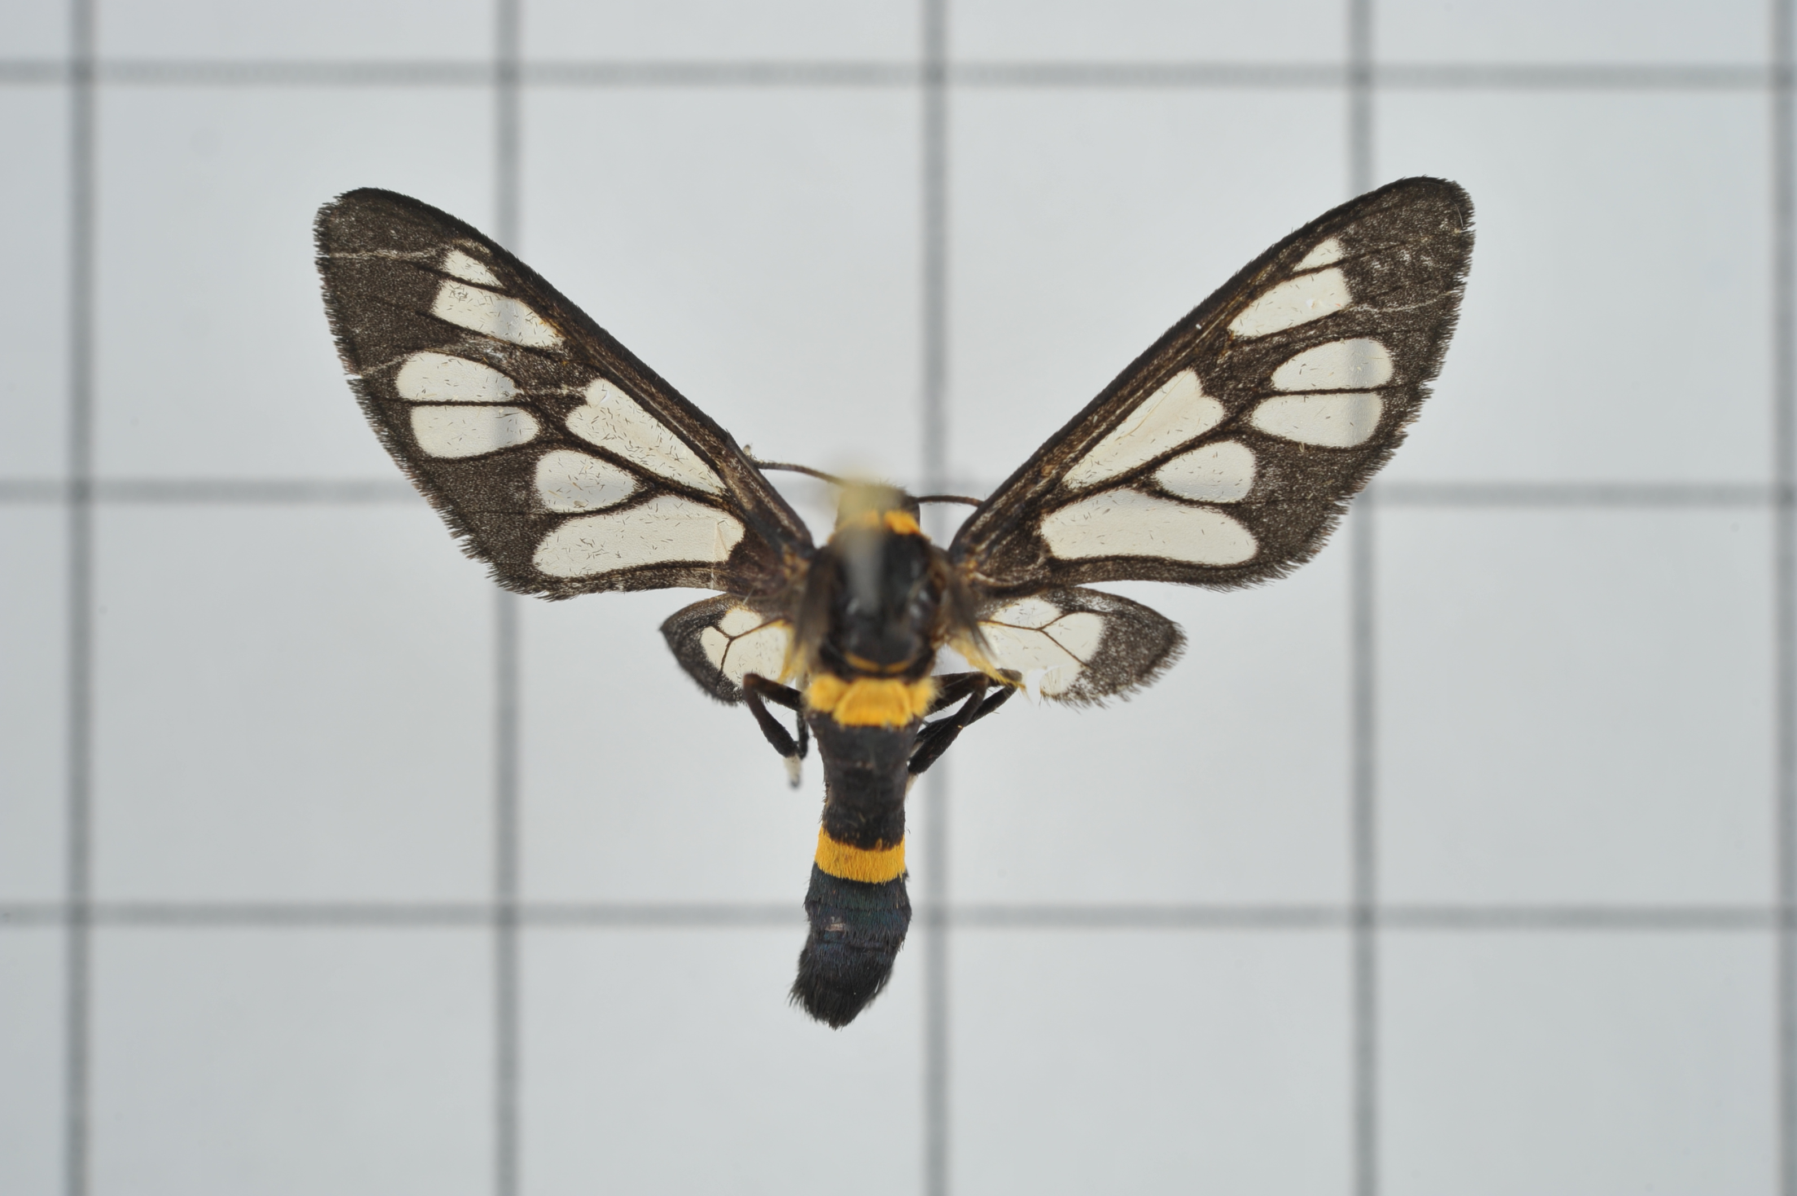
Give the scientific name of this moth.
Syntomoides imaon
